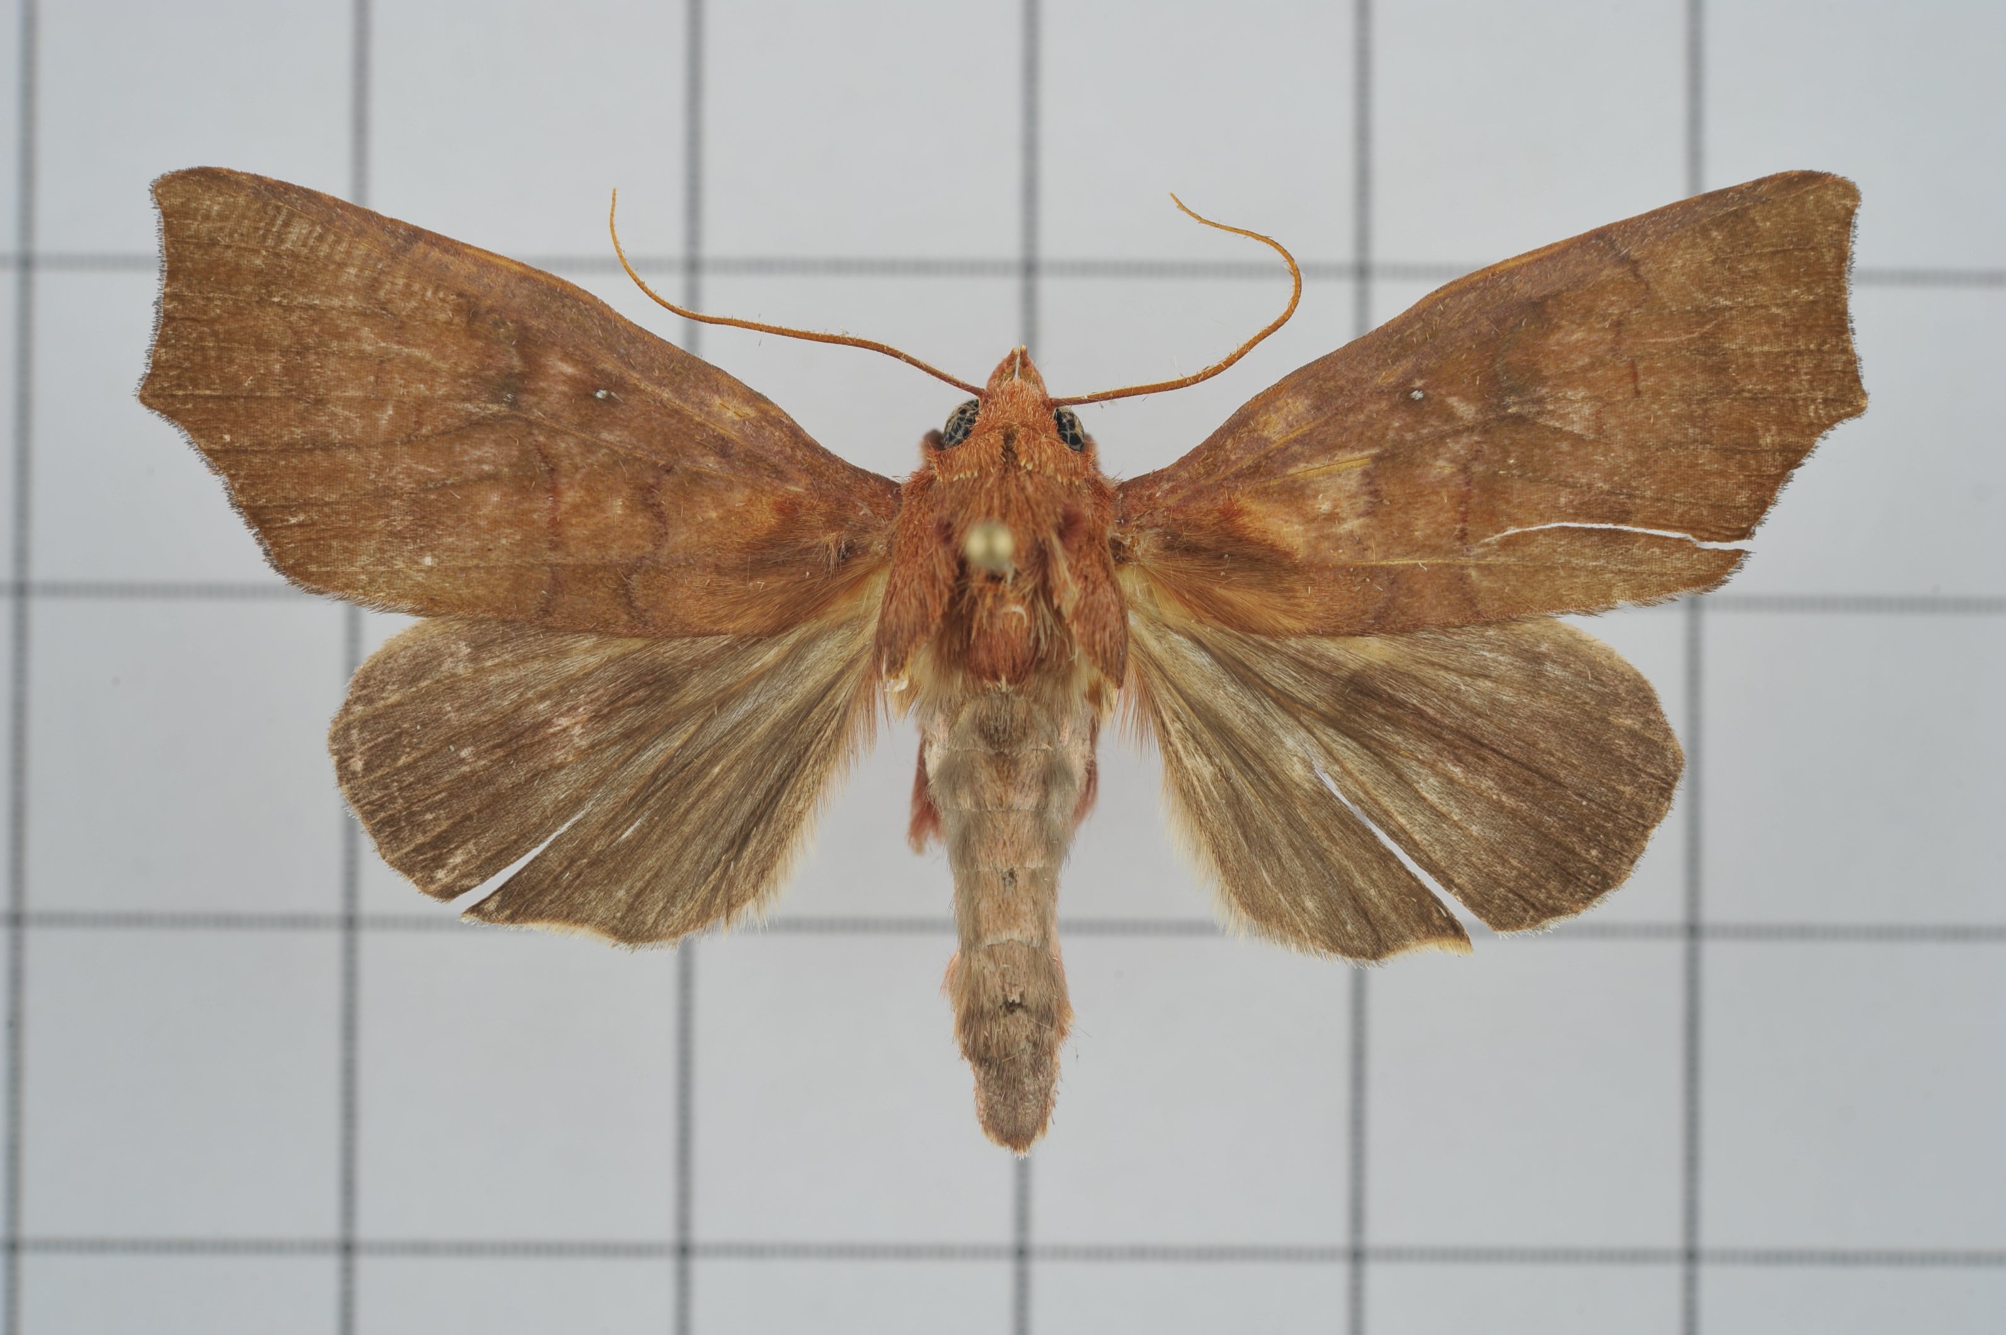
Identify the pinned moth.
Rusicada privata
